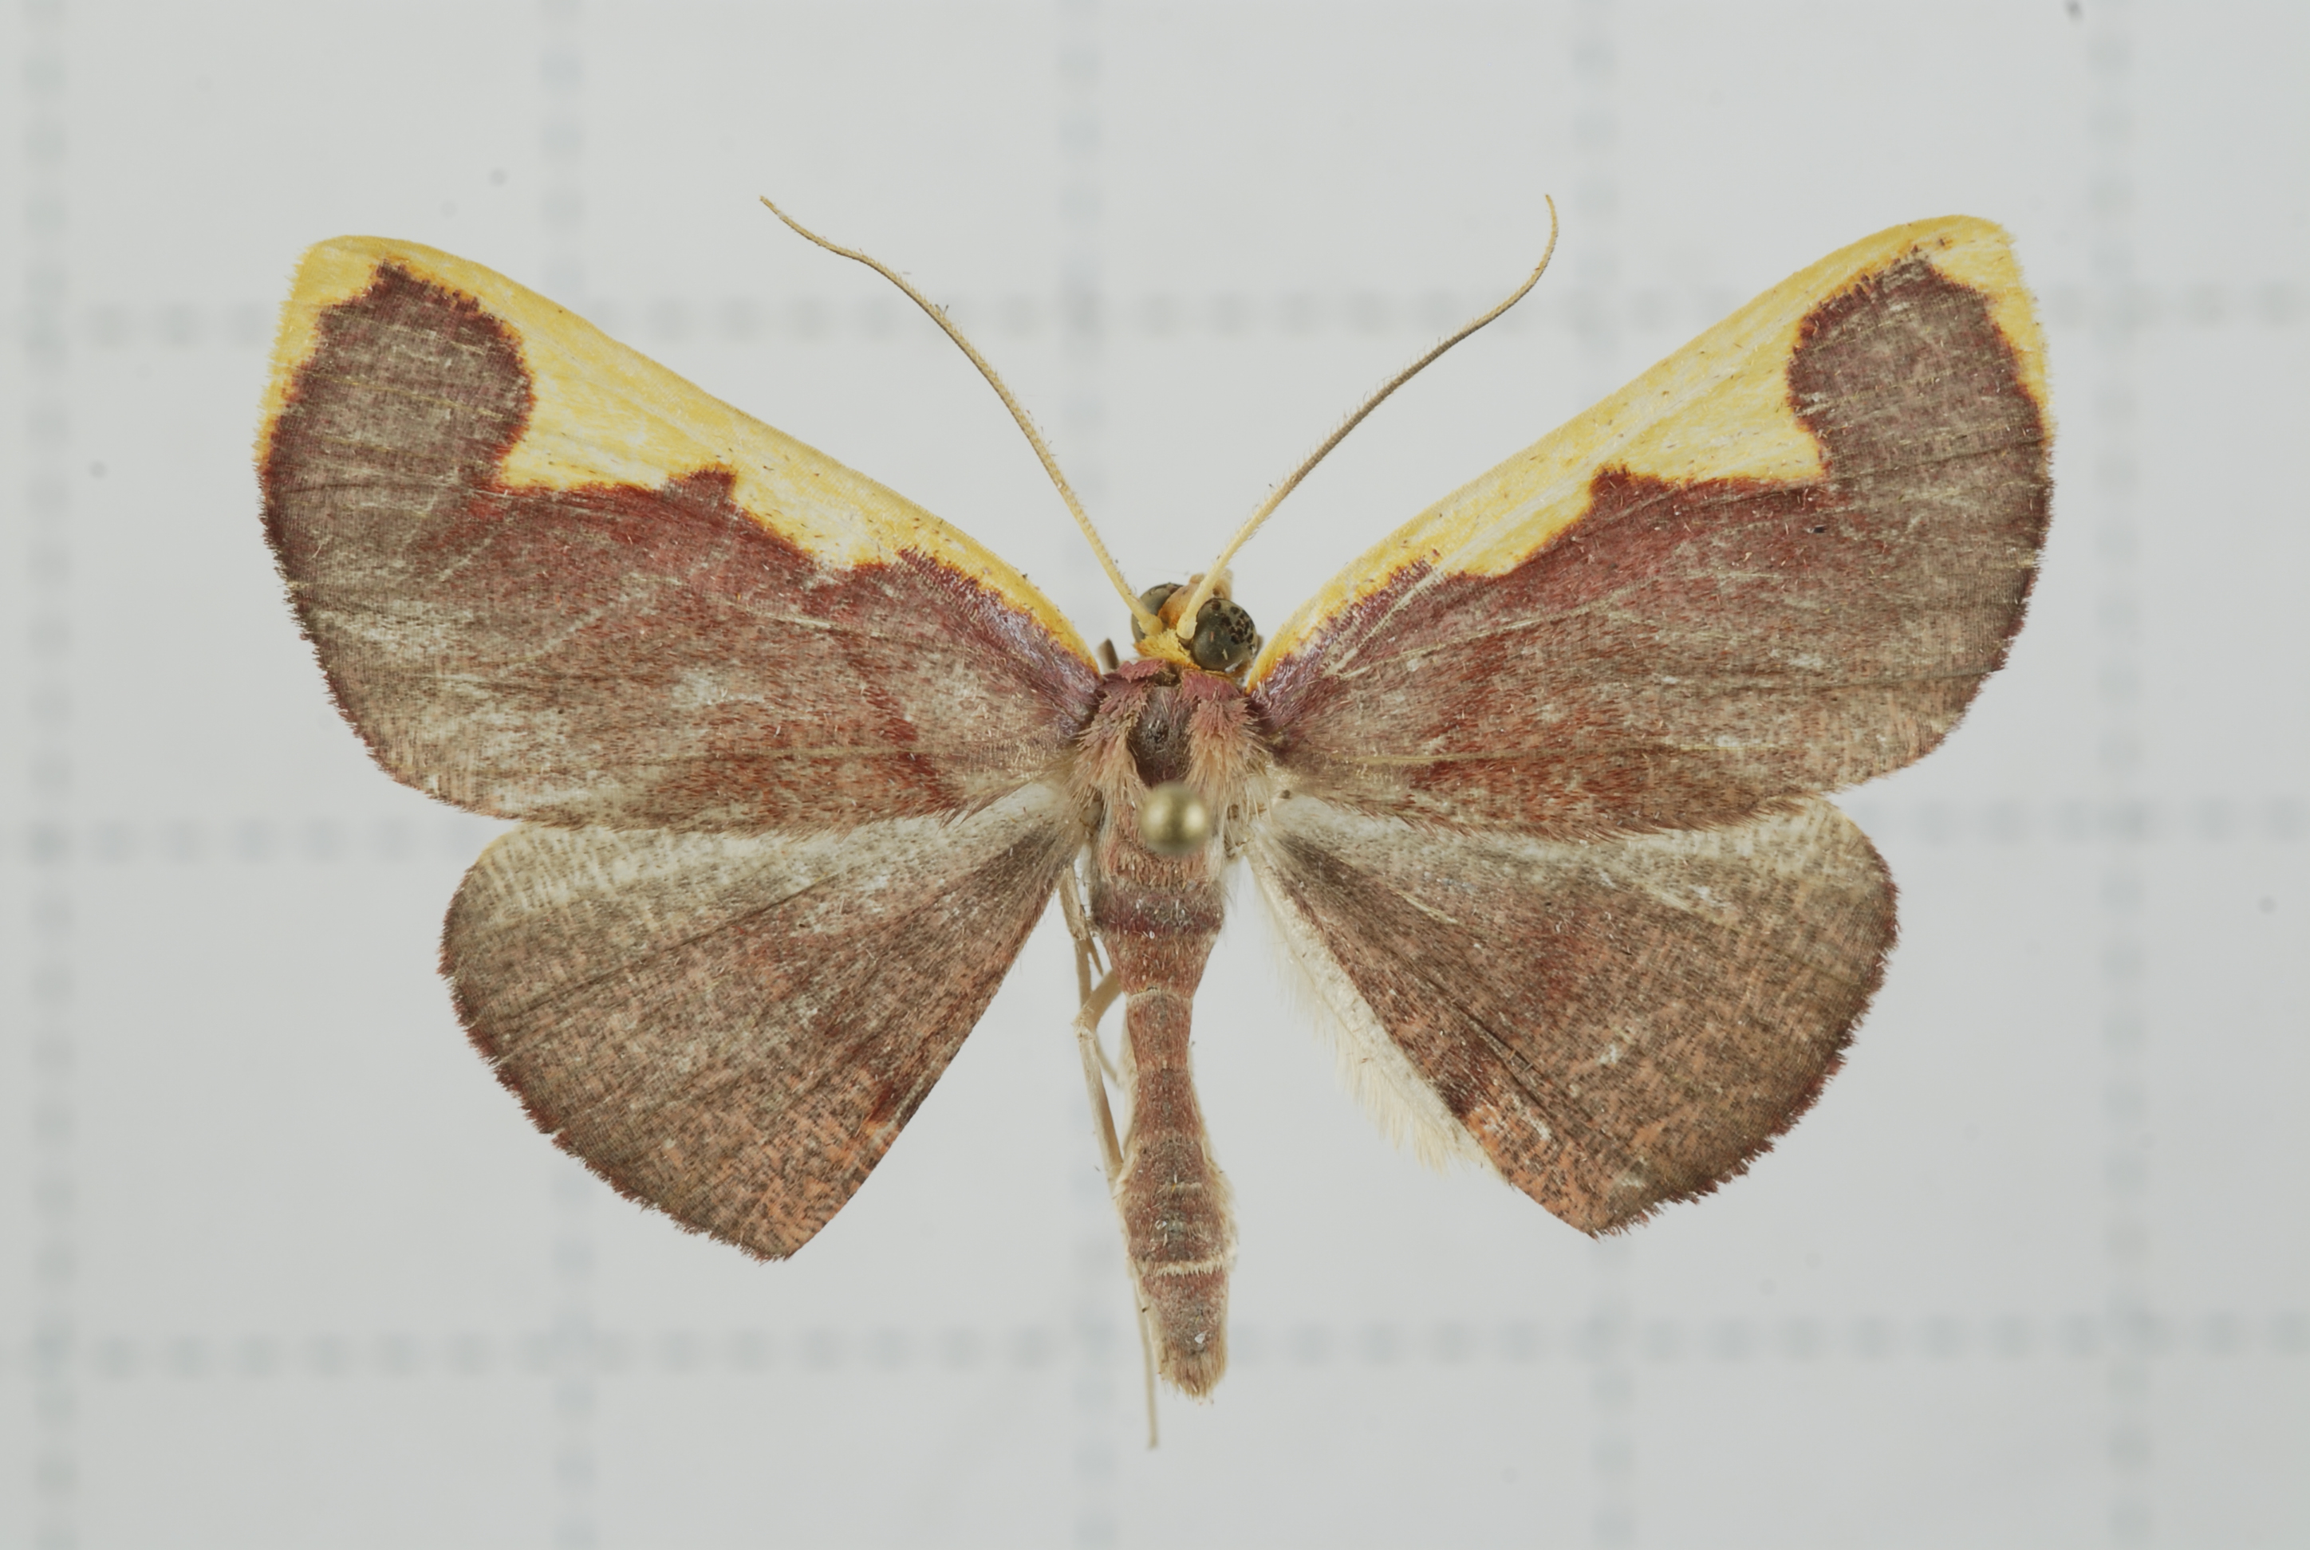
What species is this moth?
Nothomiza flavicosta
